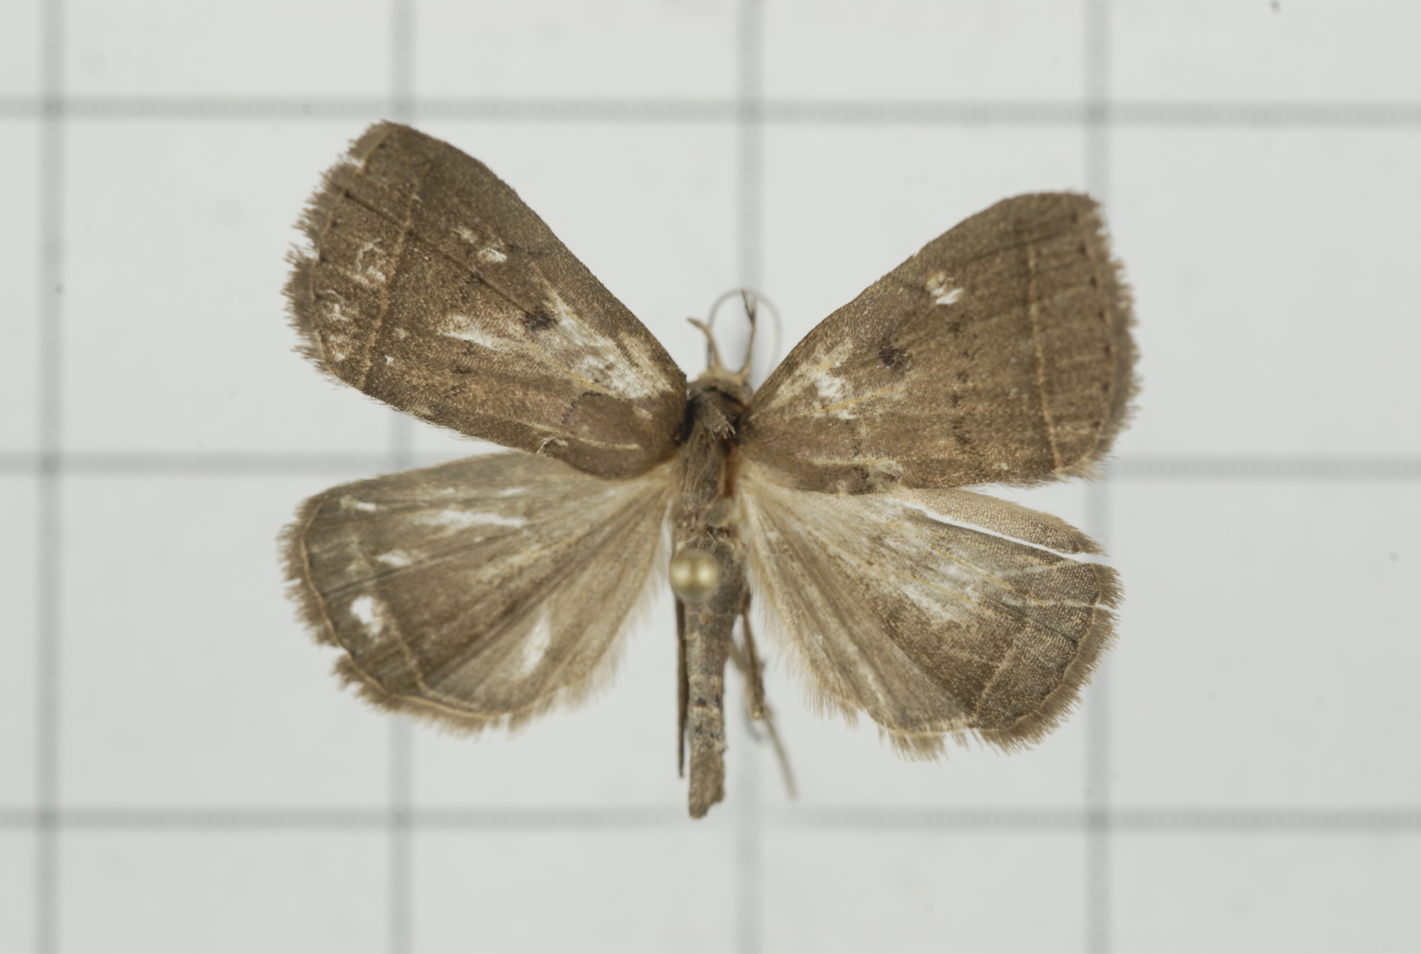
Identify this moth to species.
Simplicia butesalis
